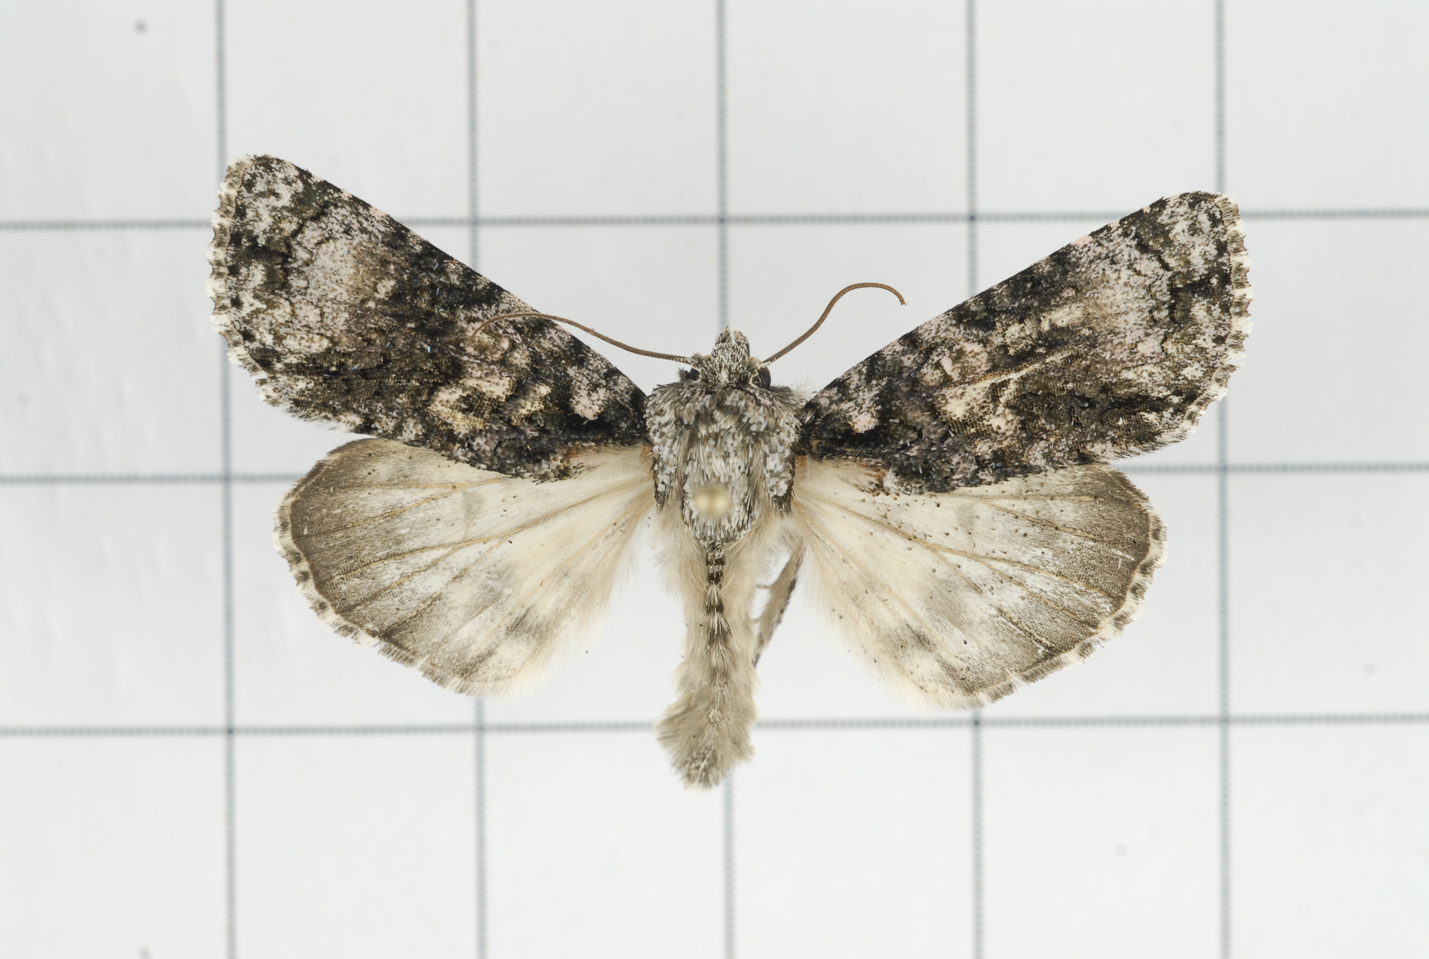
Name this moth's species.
Harmandicrania harmandi
